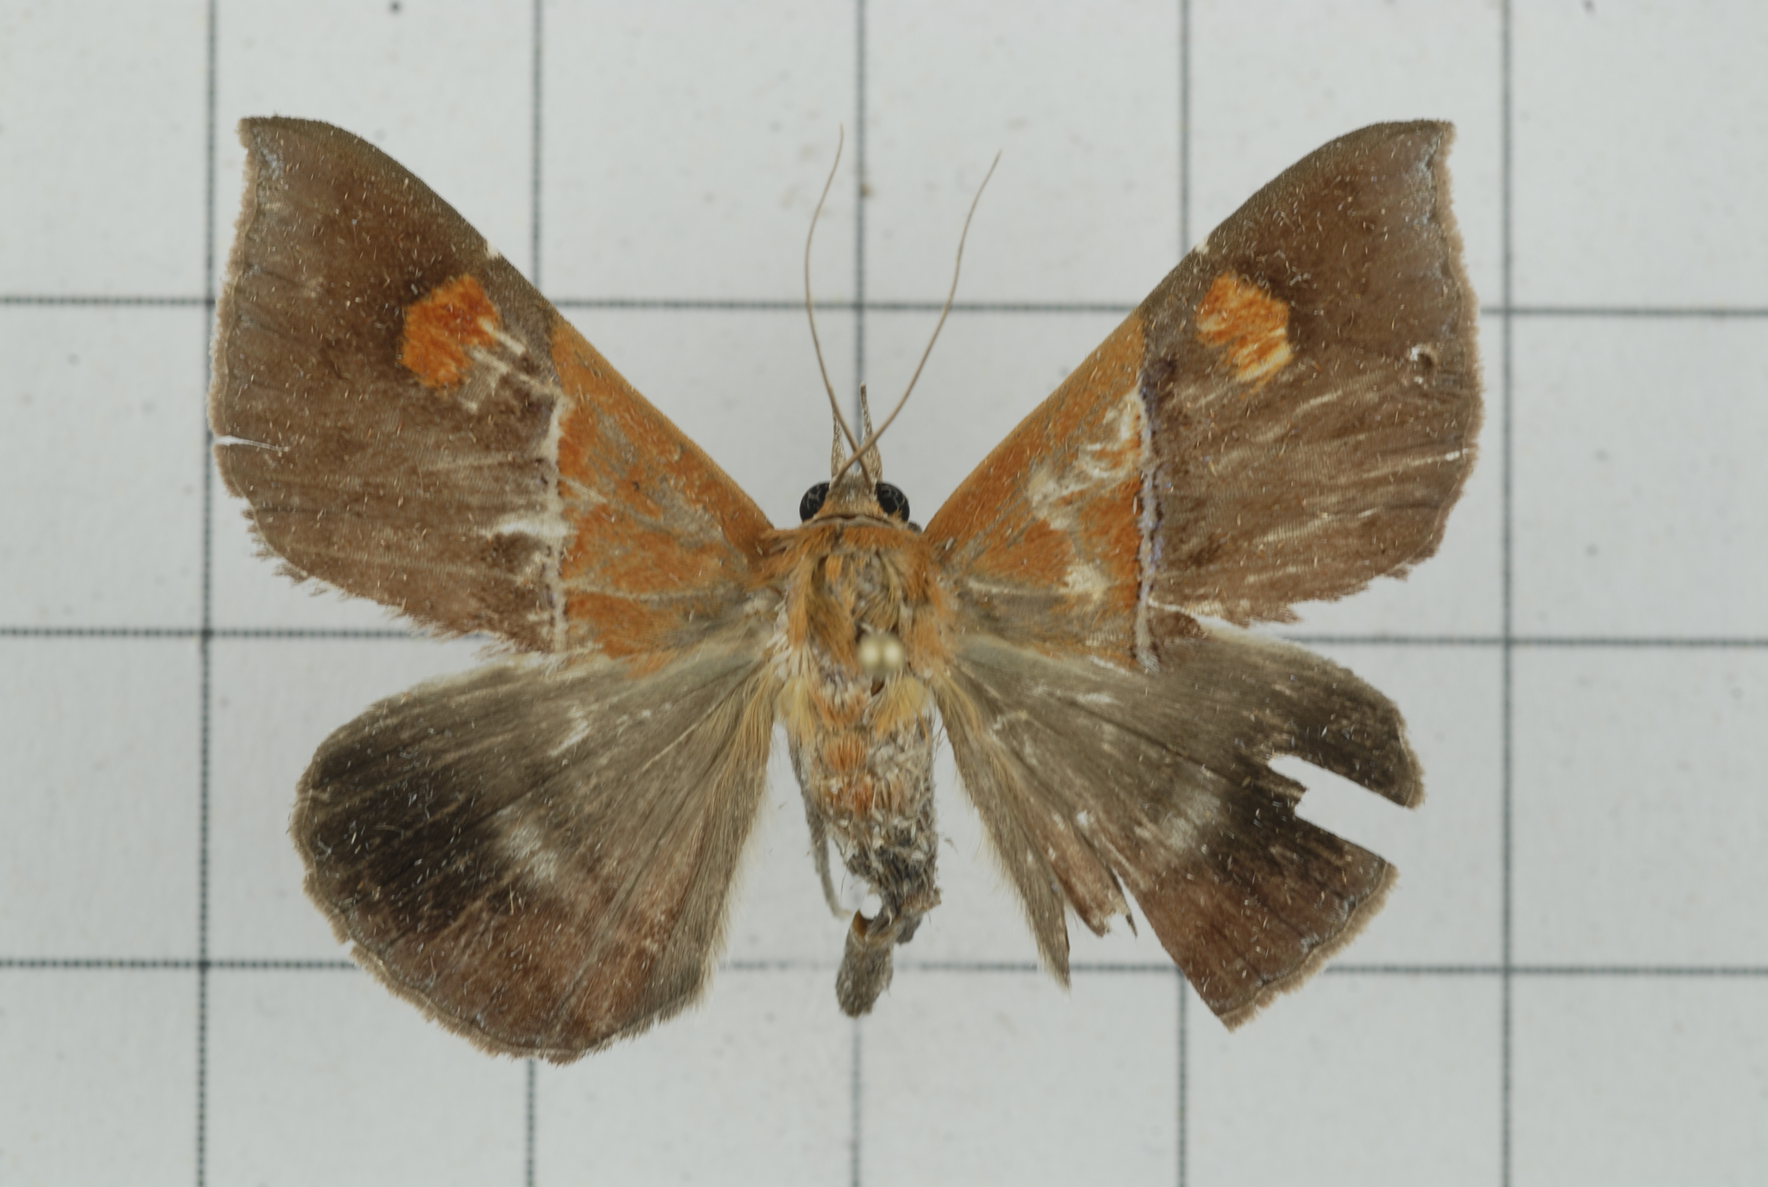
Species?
Sympis rufibasis
